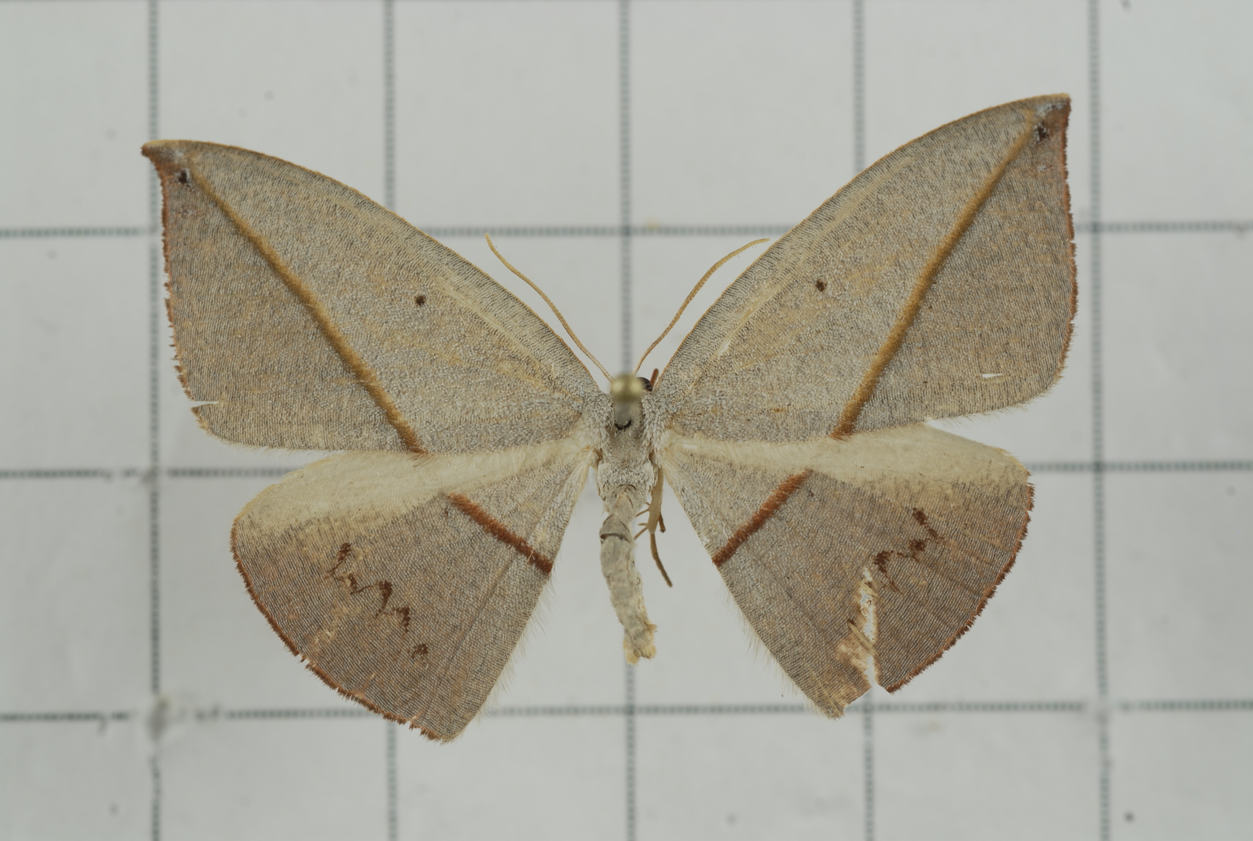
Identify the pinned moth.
Paradecetia insulana
